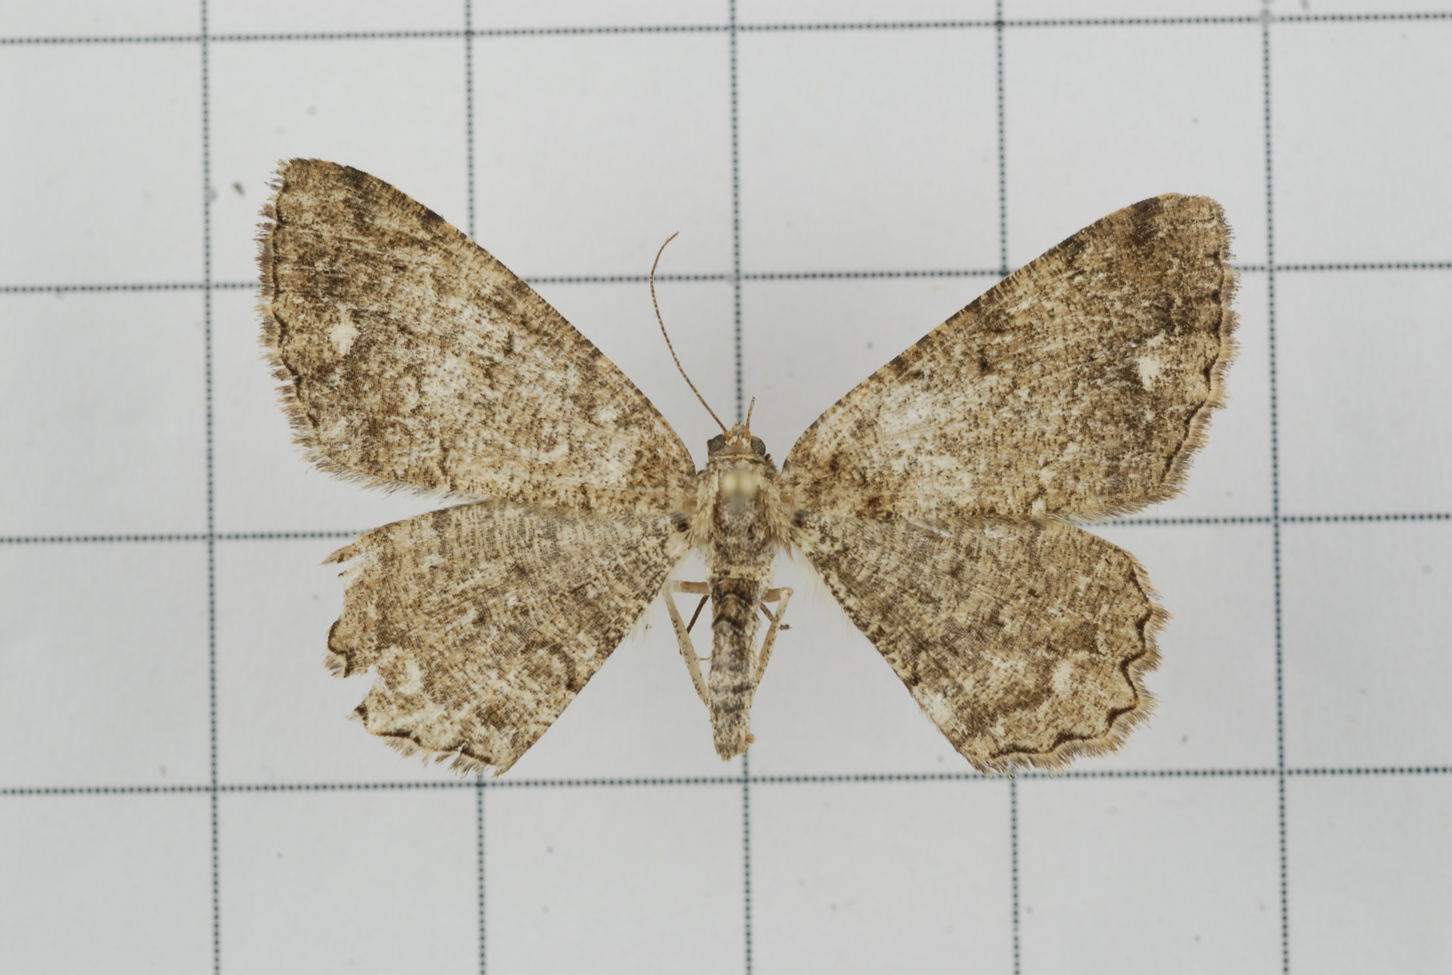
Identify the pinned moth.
Uliura infausta
